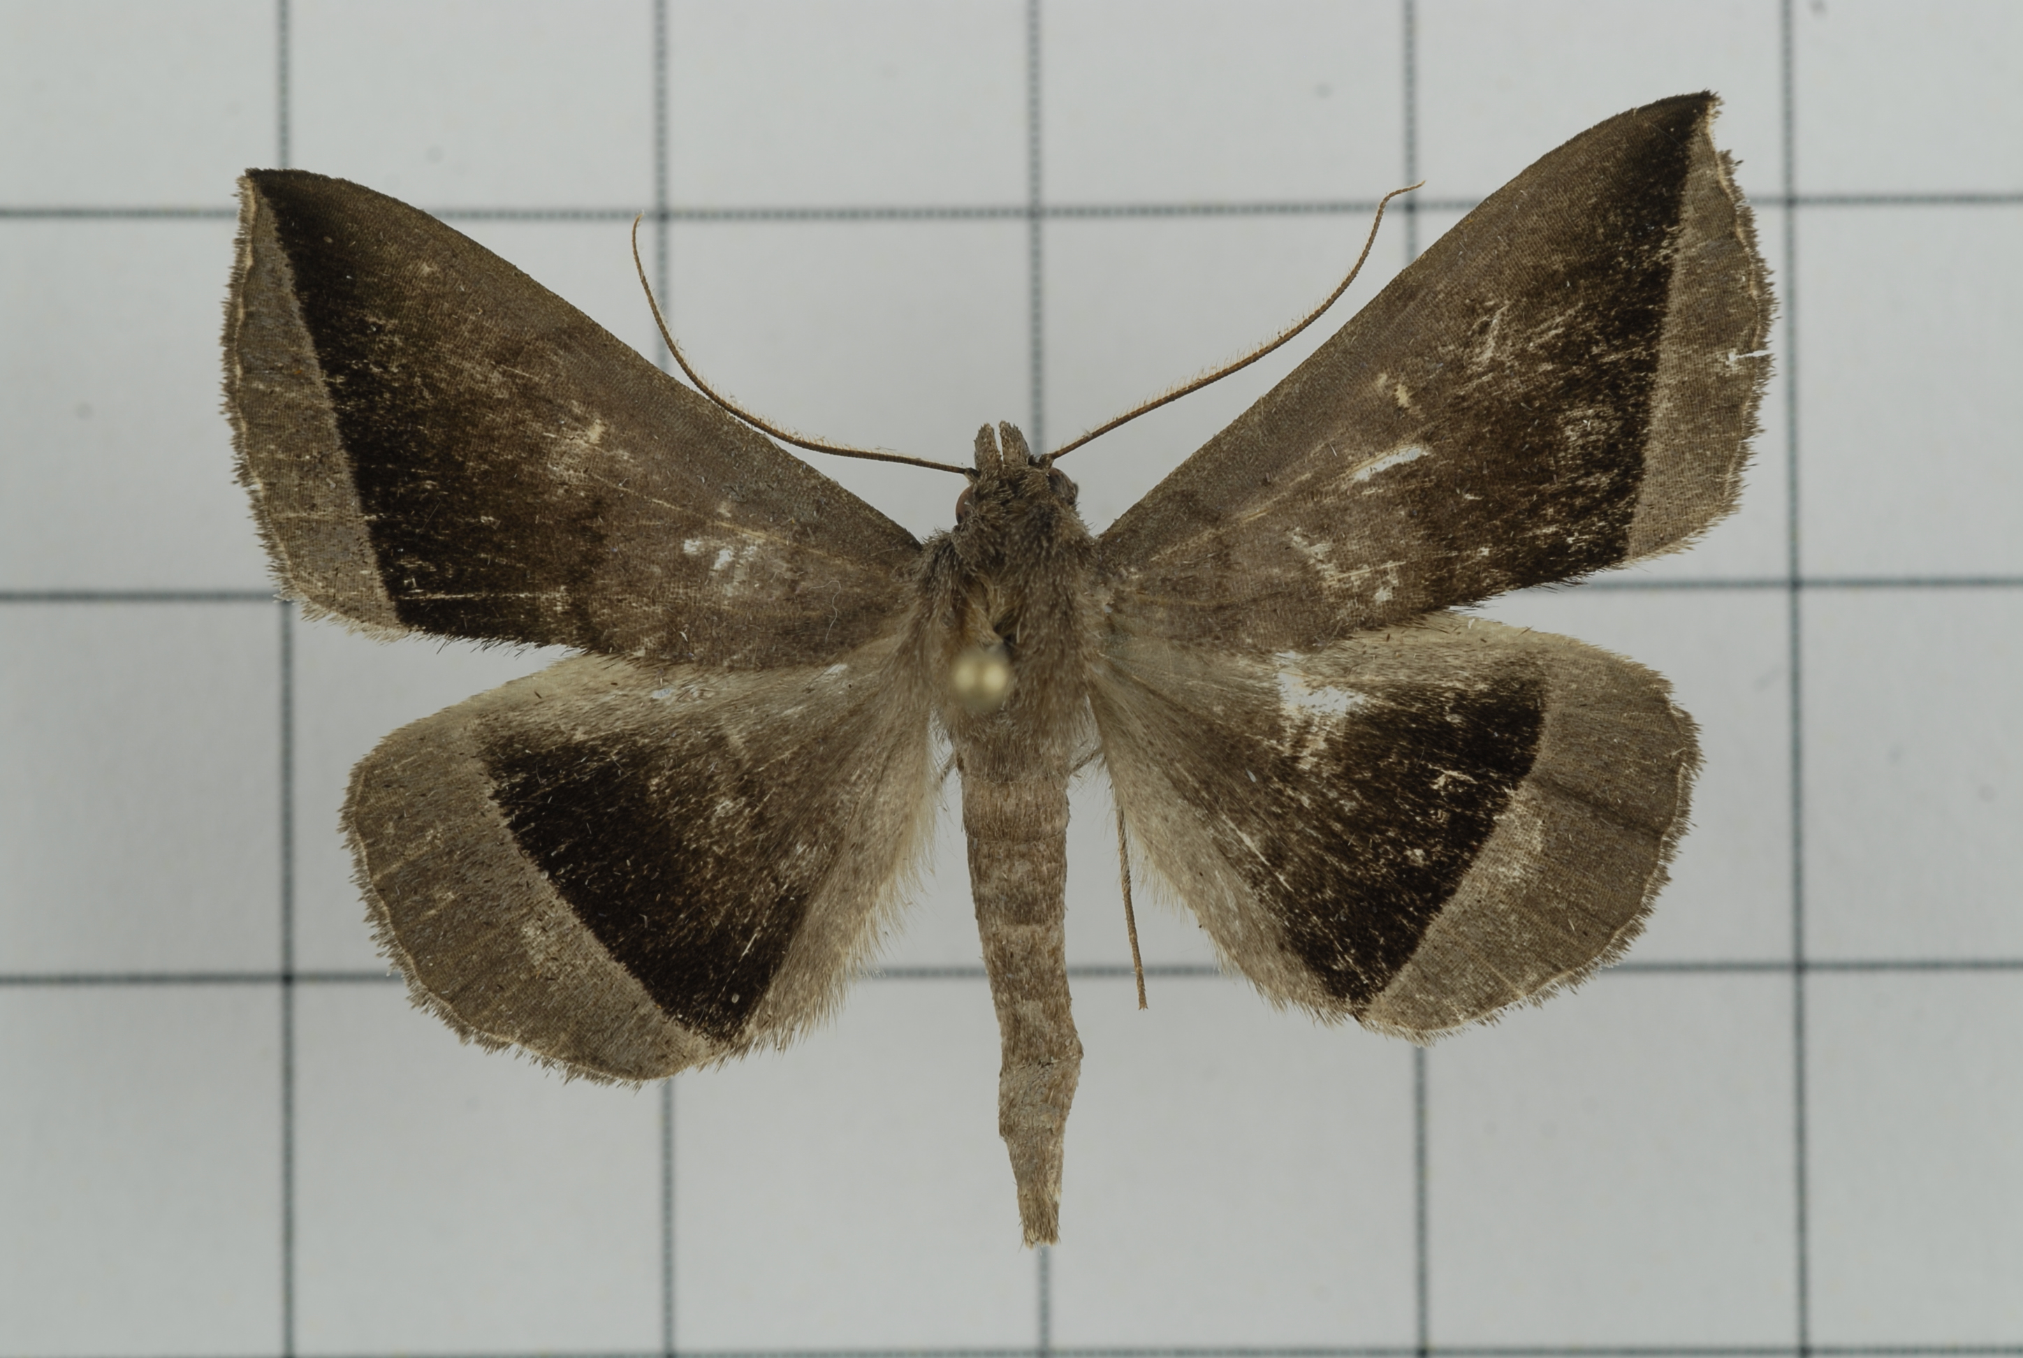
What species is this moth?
Hadennia hisbonalis
